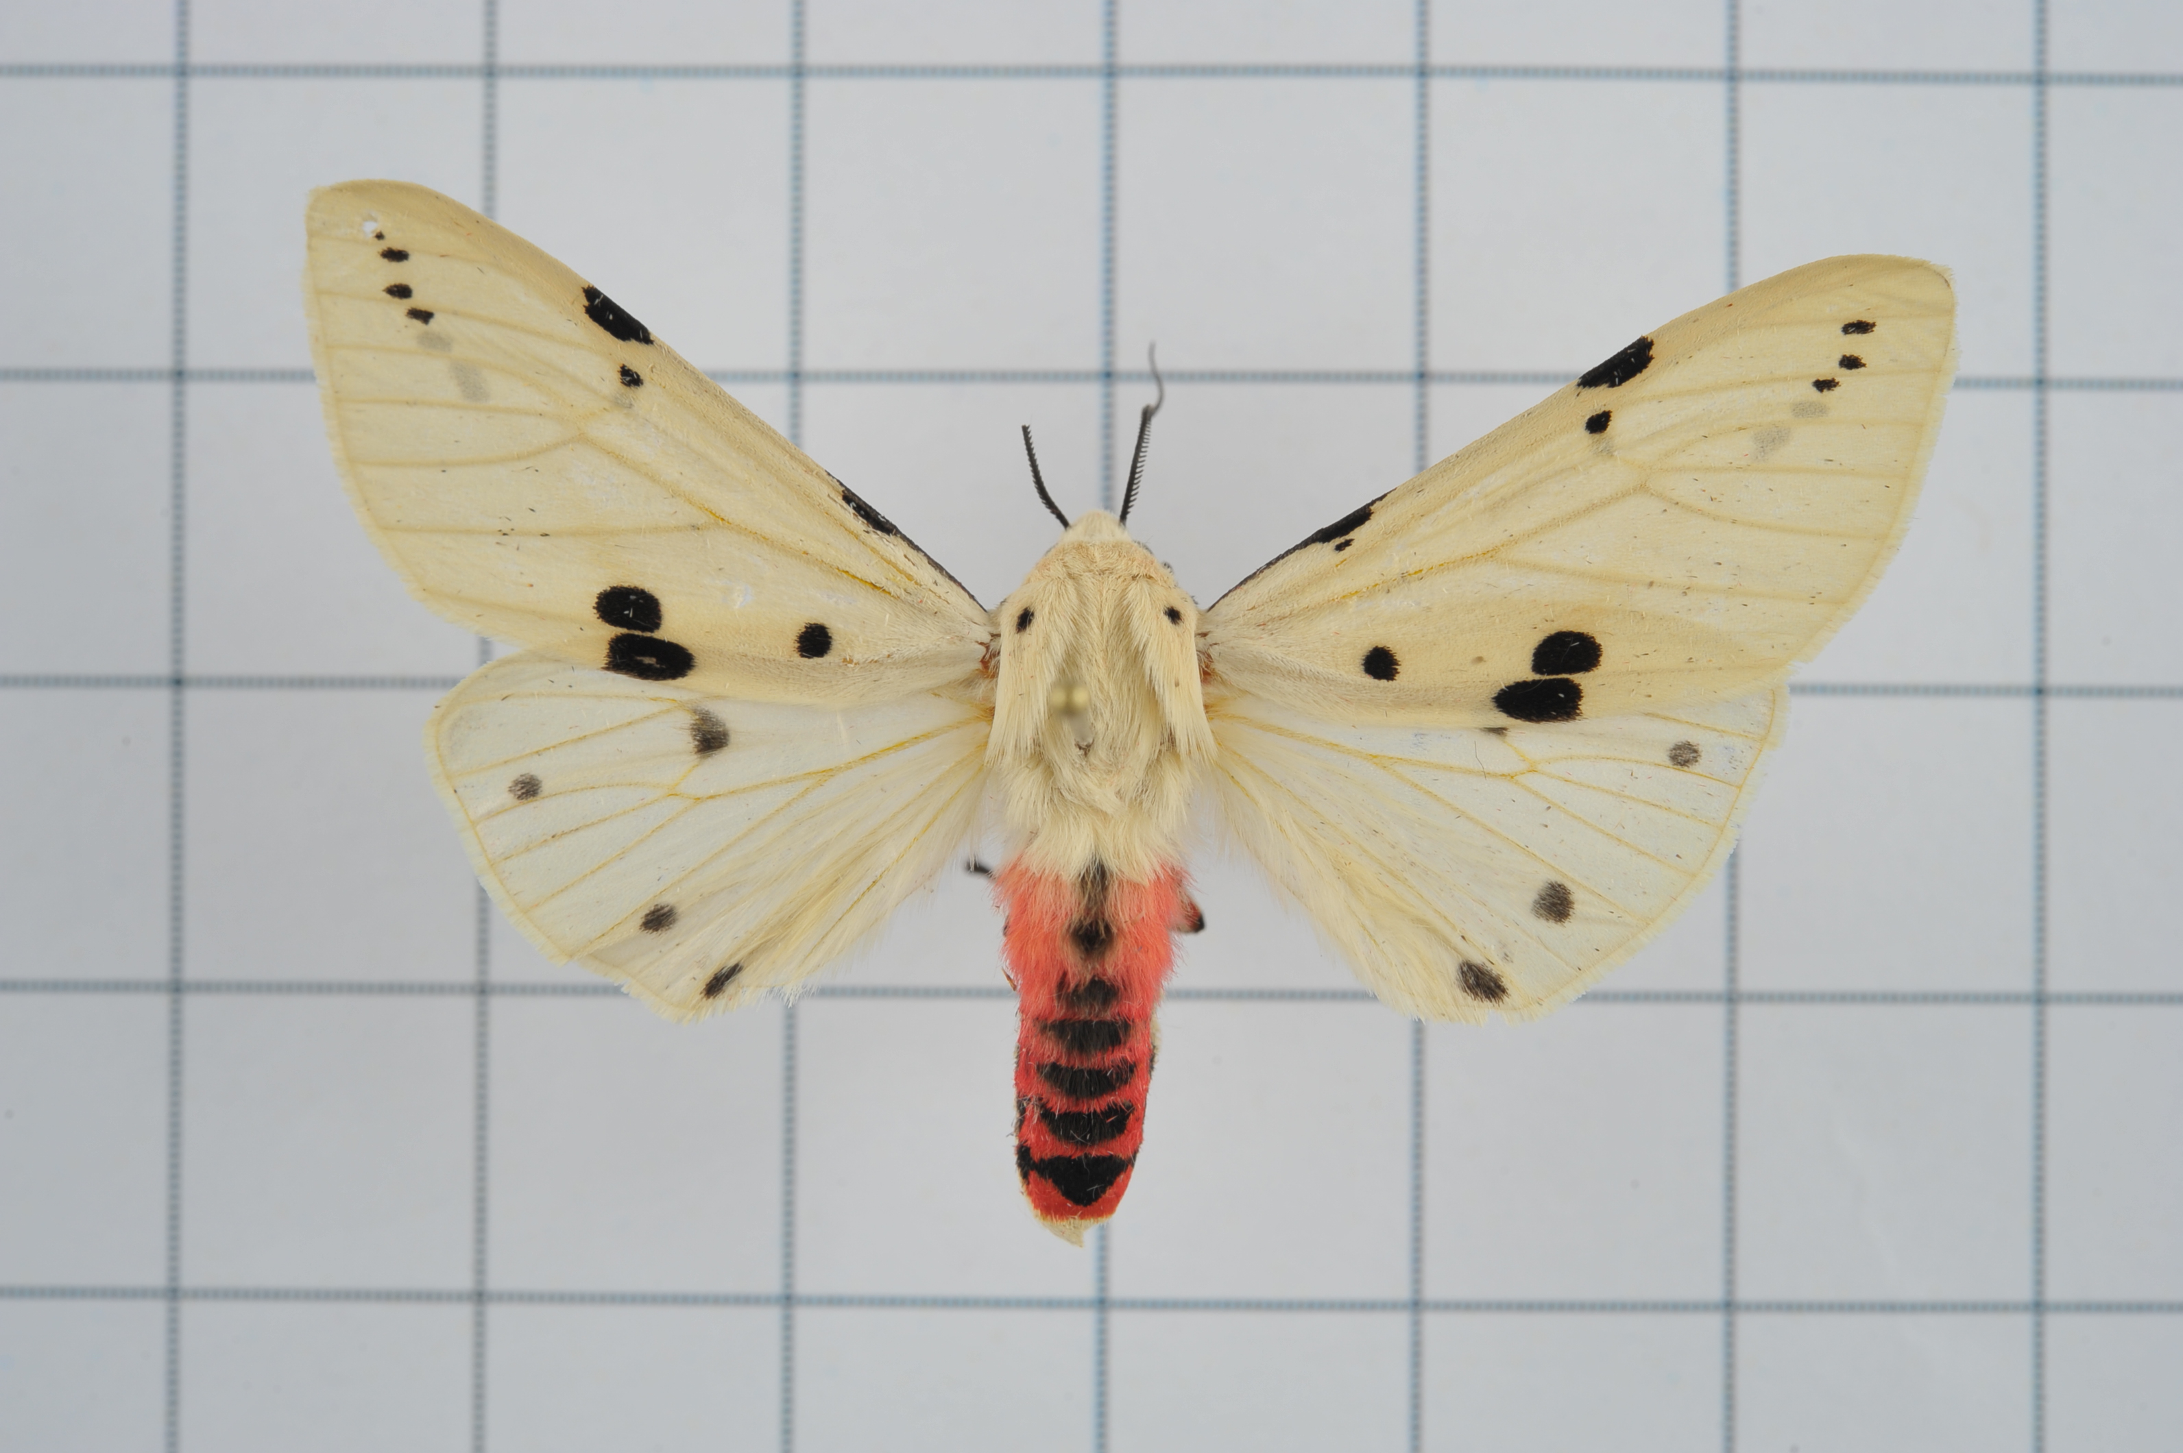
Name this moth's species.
Spilarctia alba kikuchii
